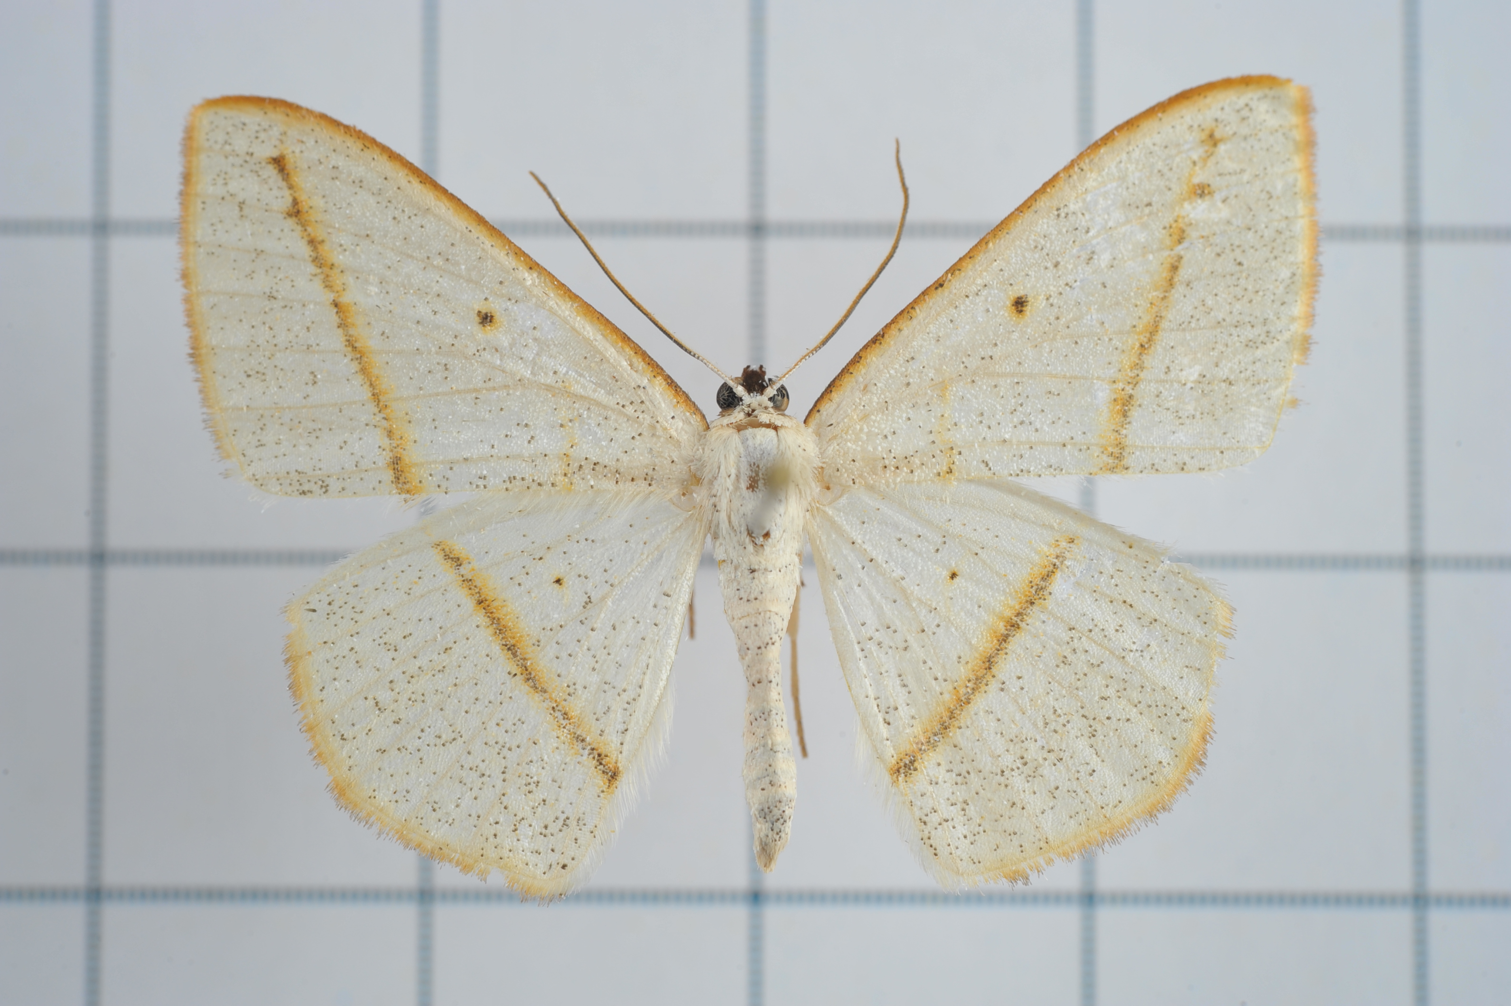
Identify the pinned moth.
Lomographa inamata
